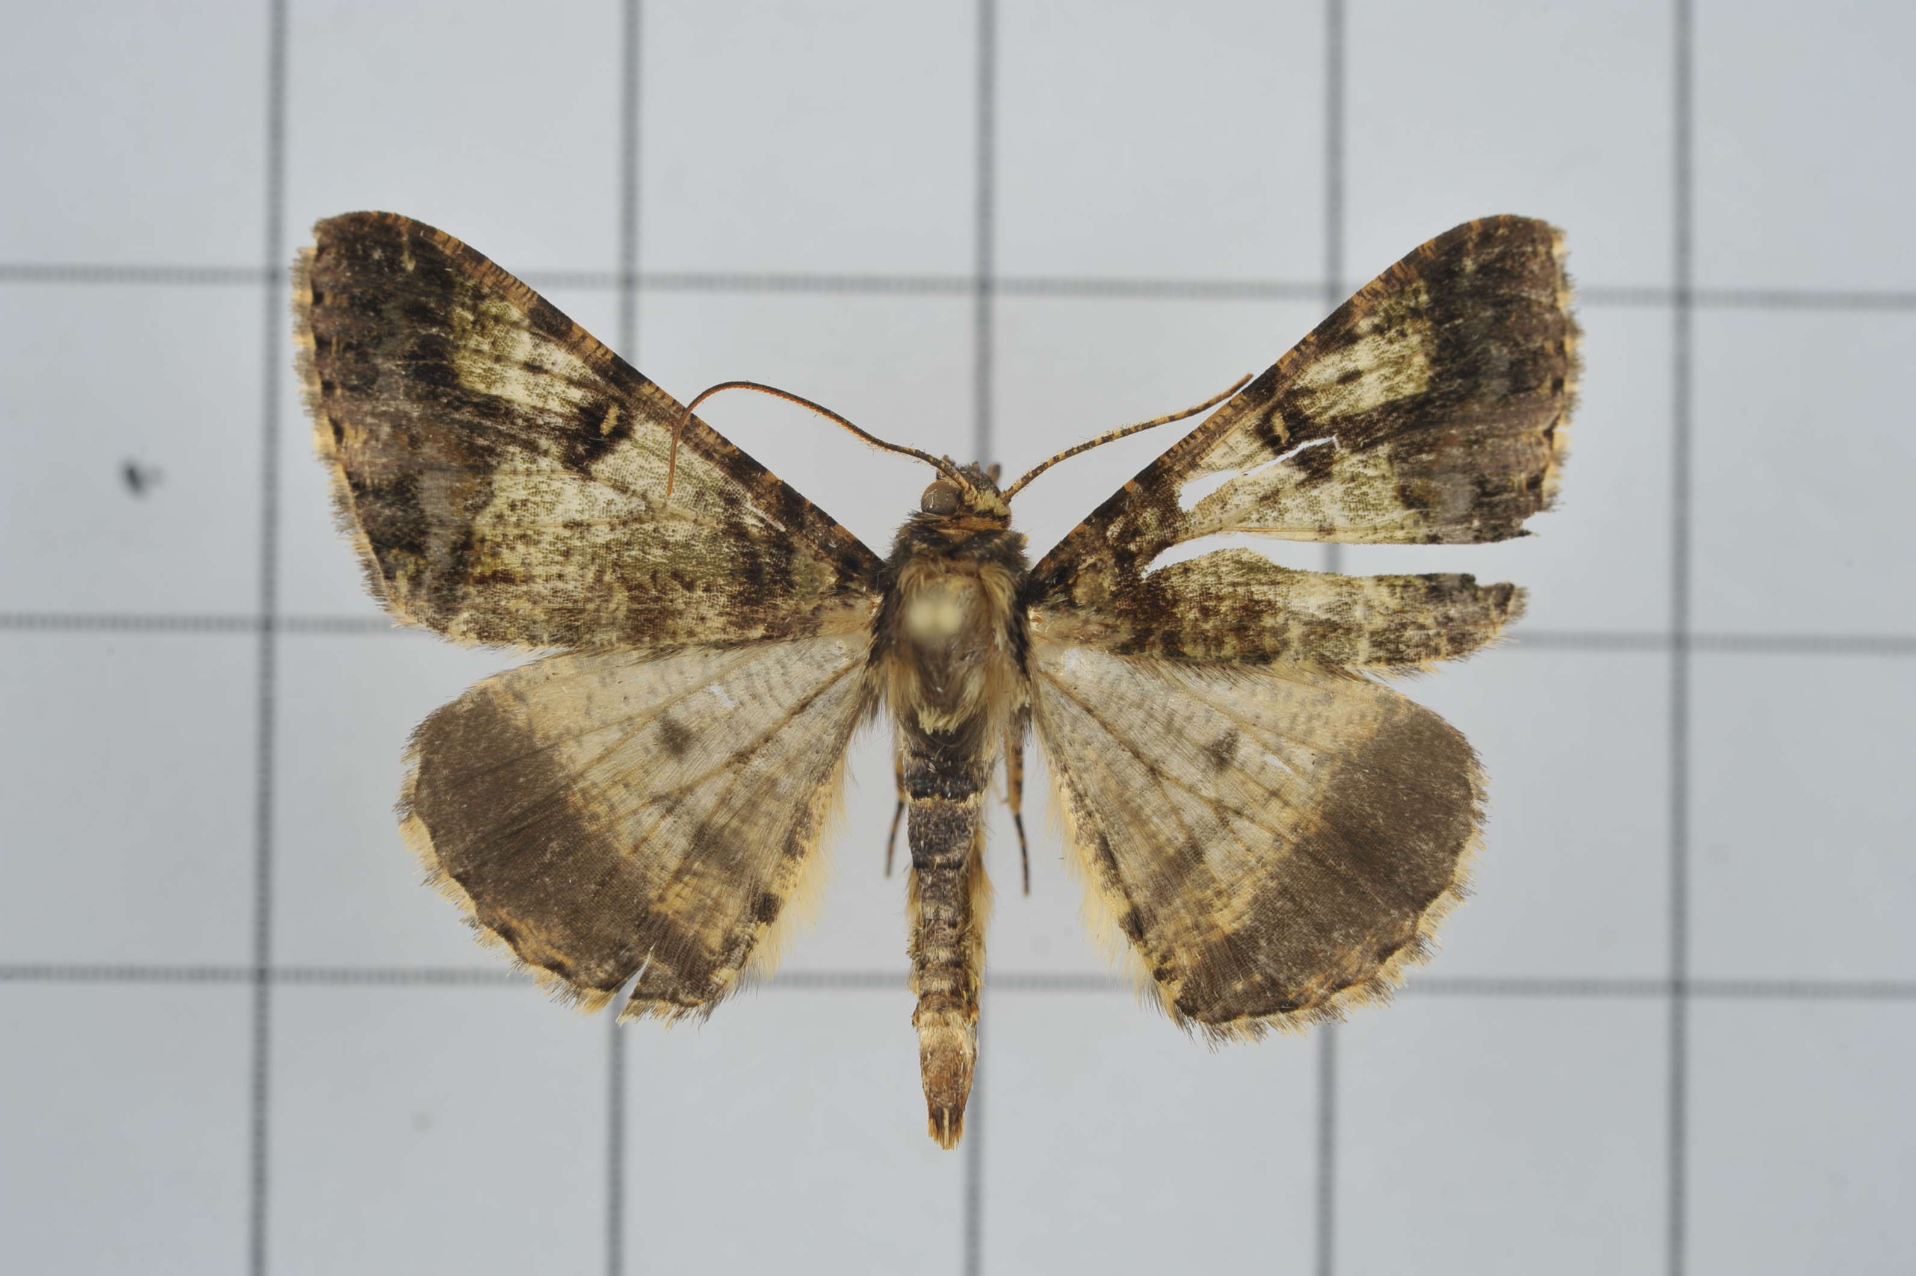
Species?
Gasterocome pannosaria orta
